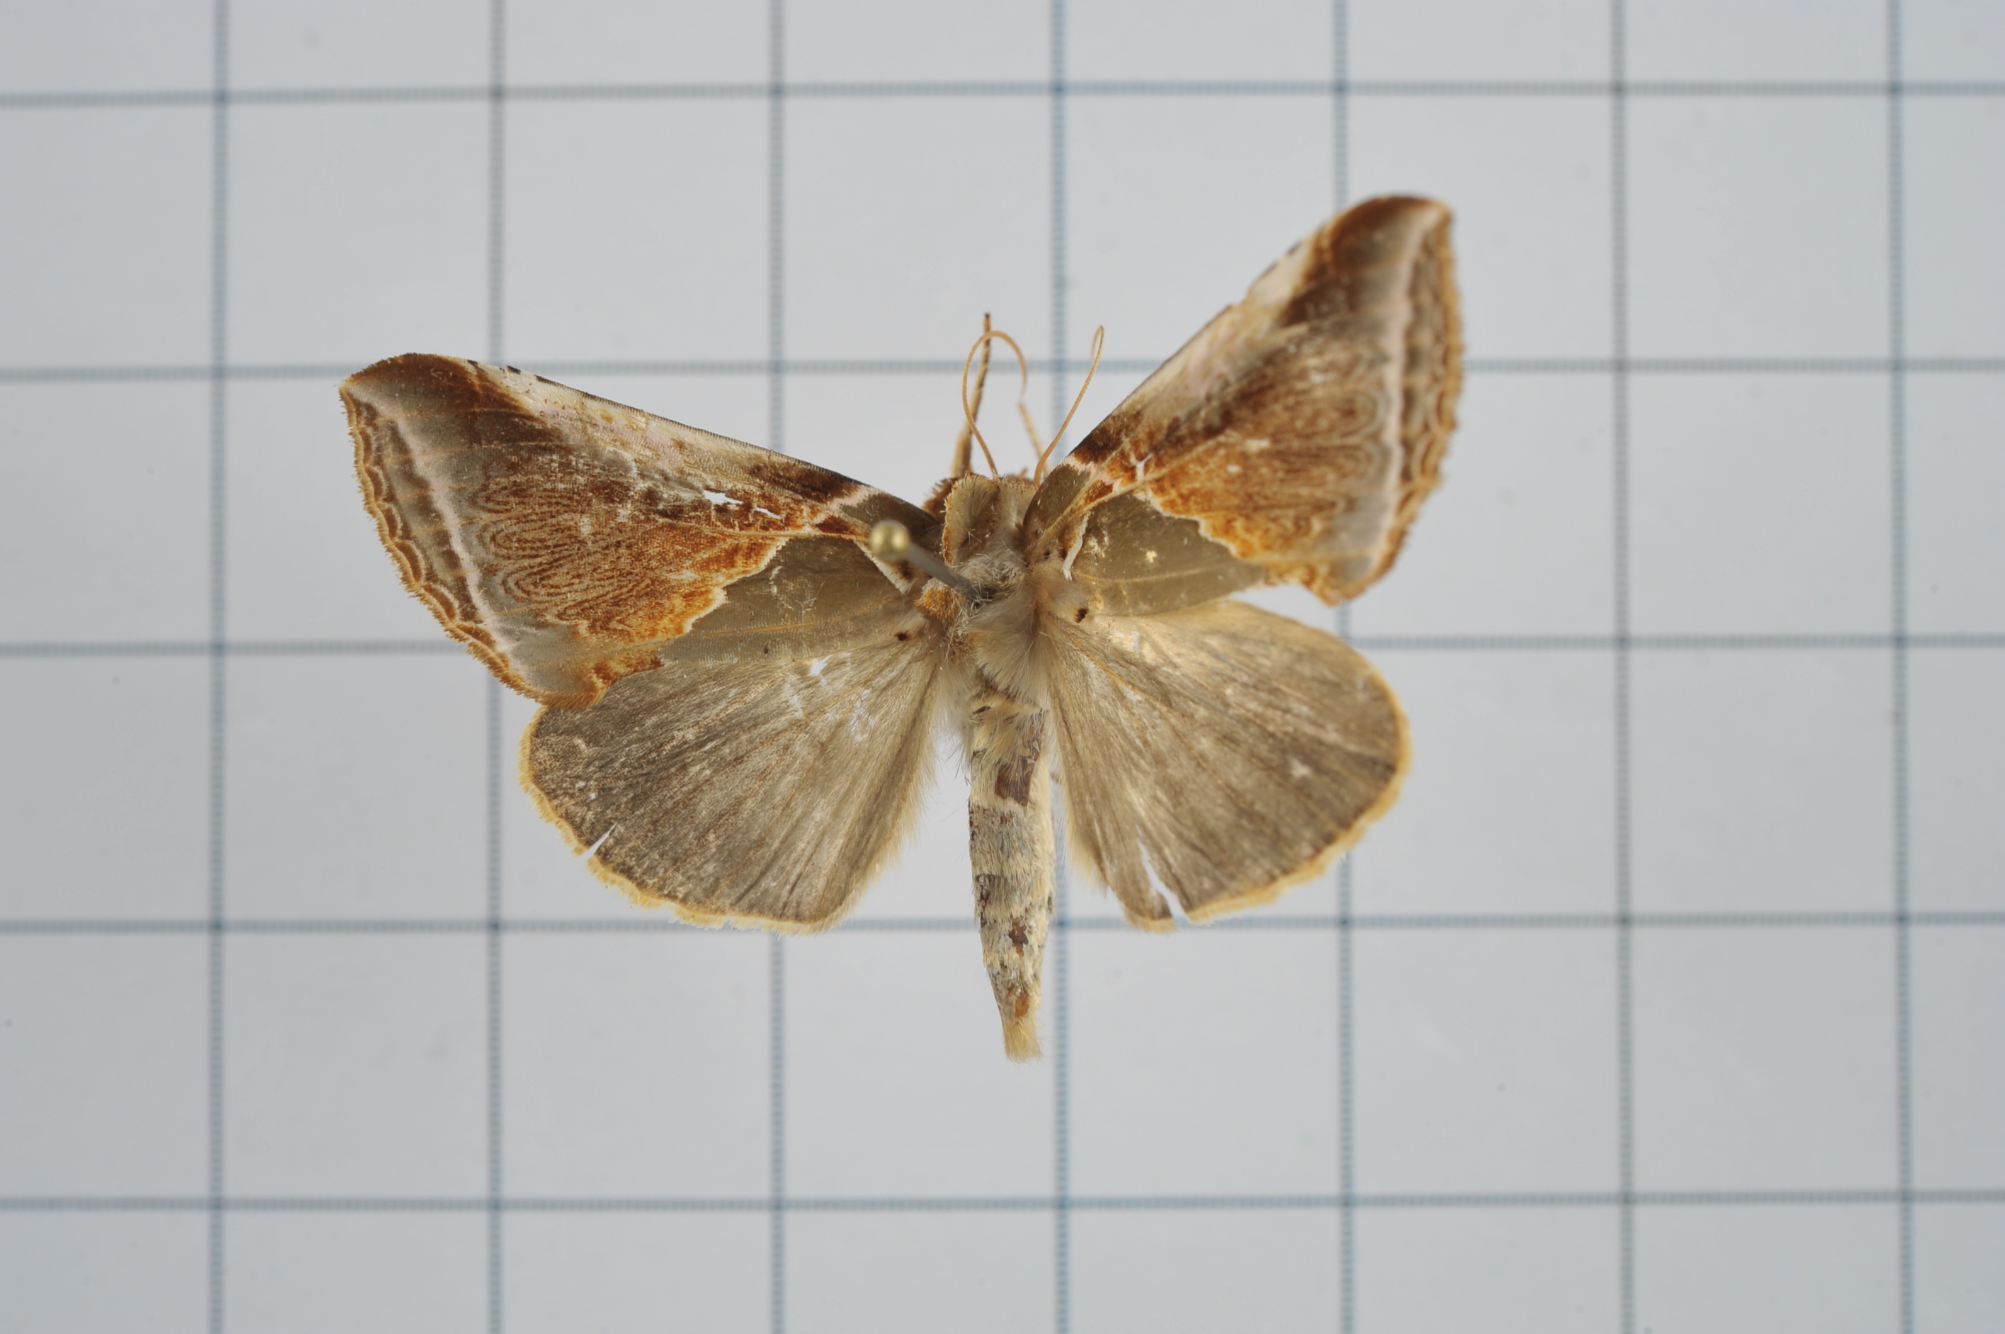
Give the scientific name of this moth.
Habrosyne indica formosana
